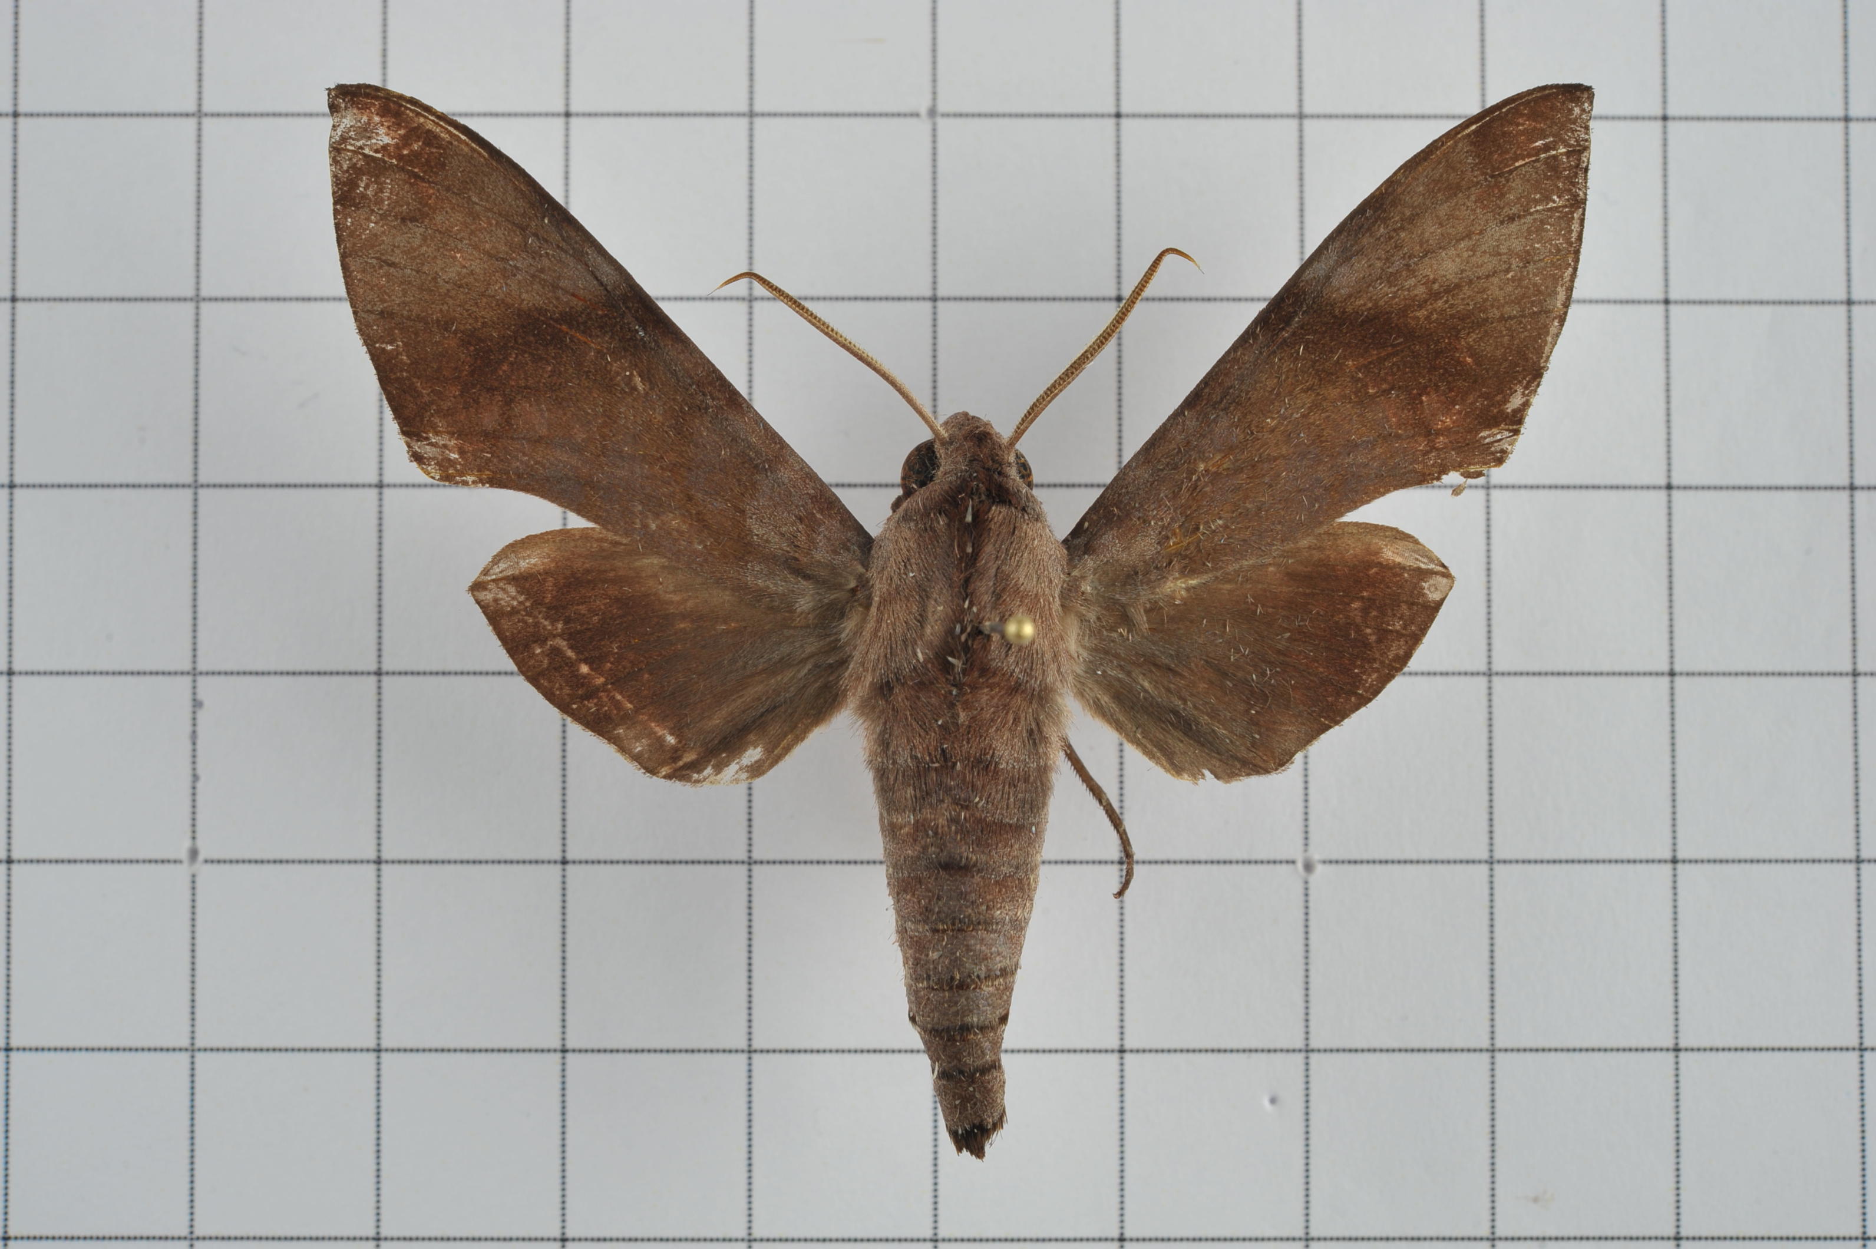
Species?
Acosmeryx formosana
